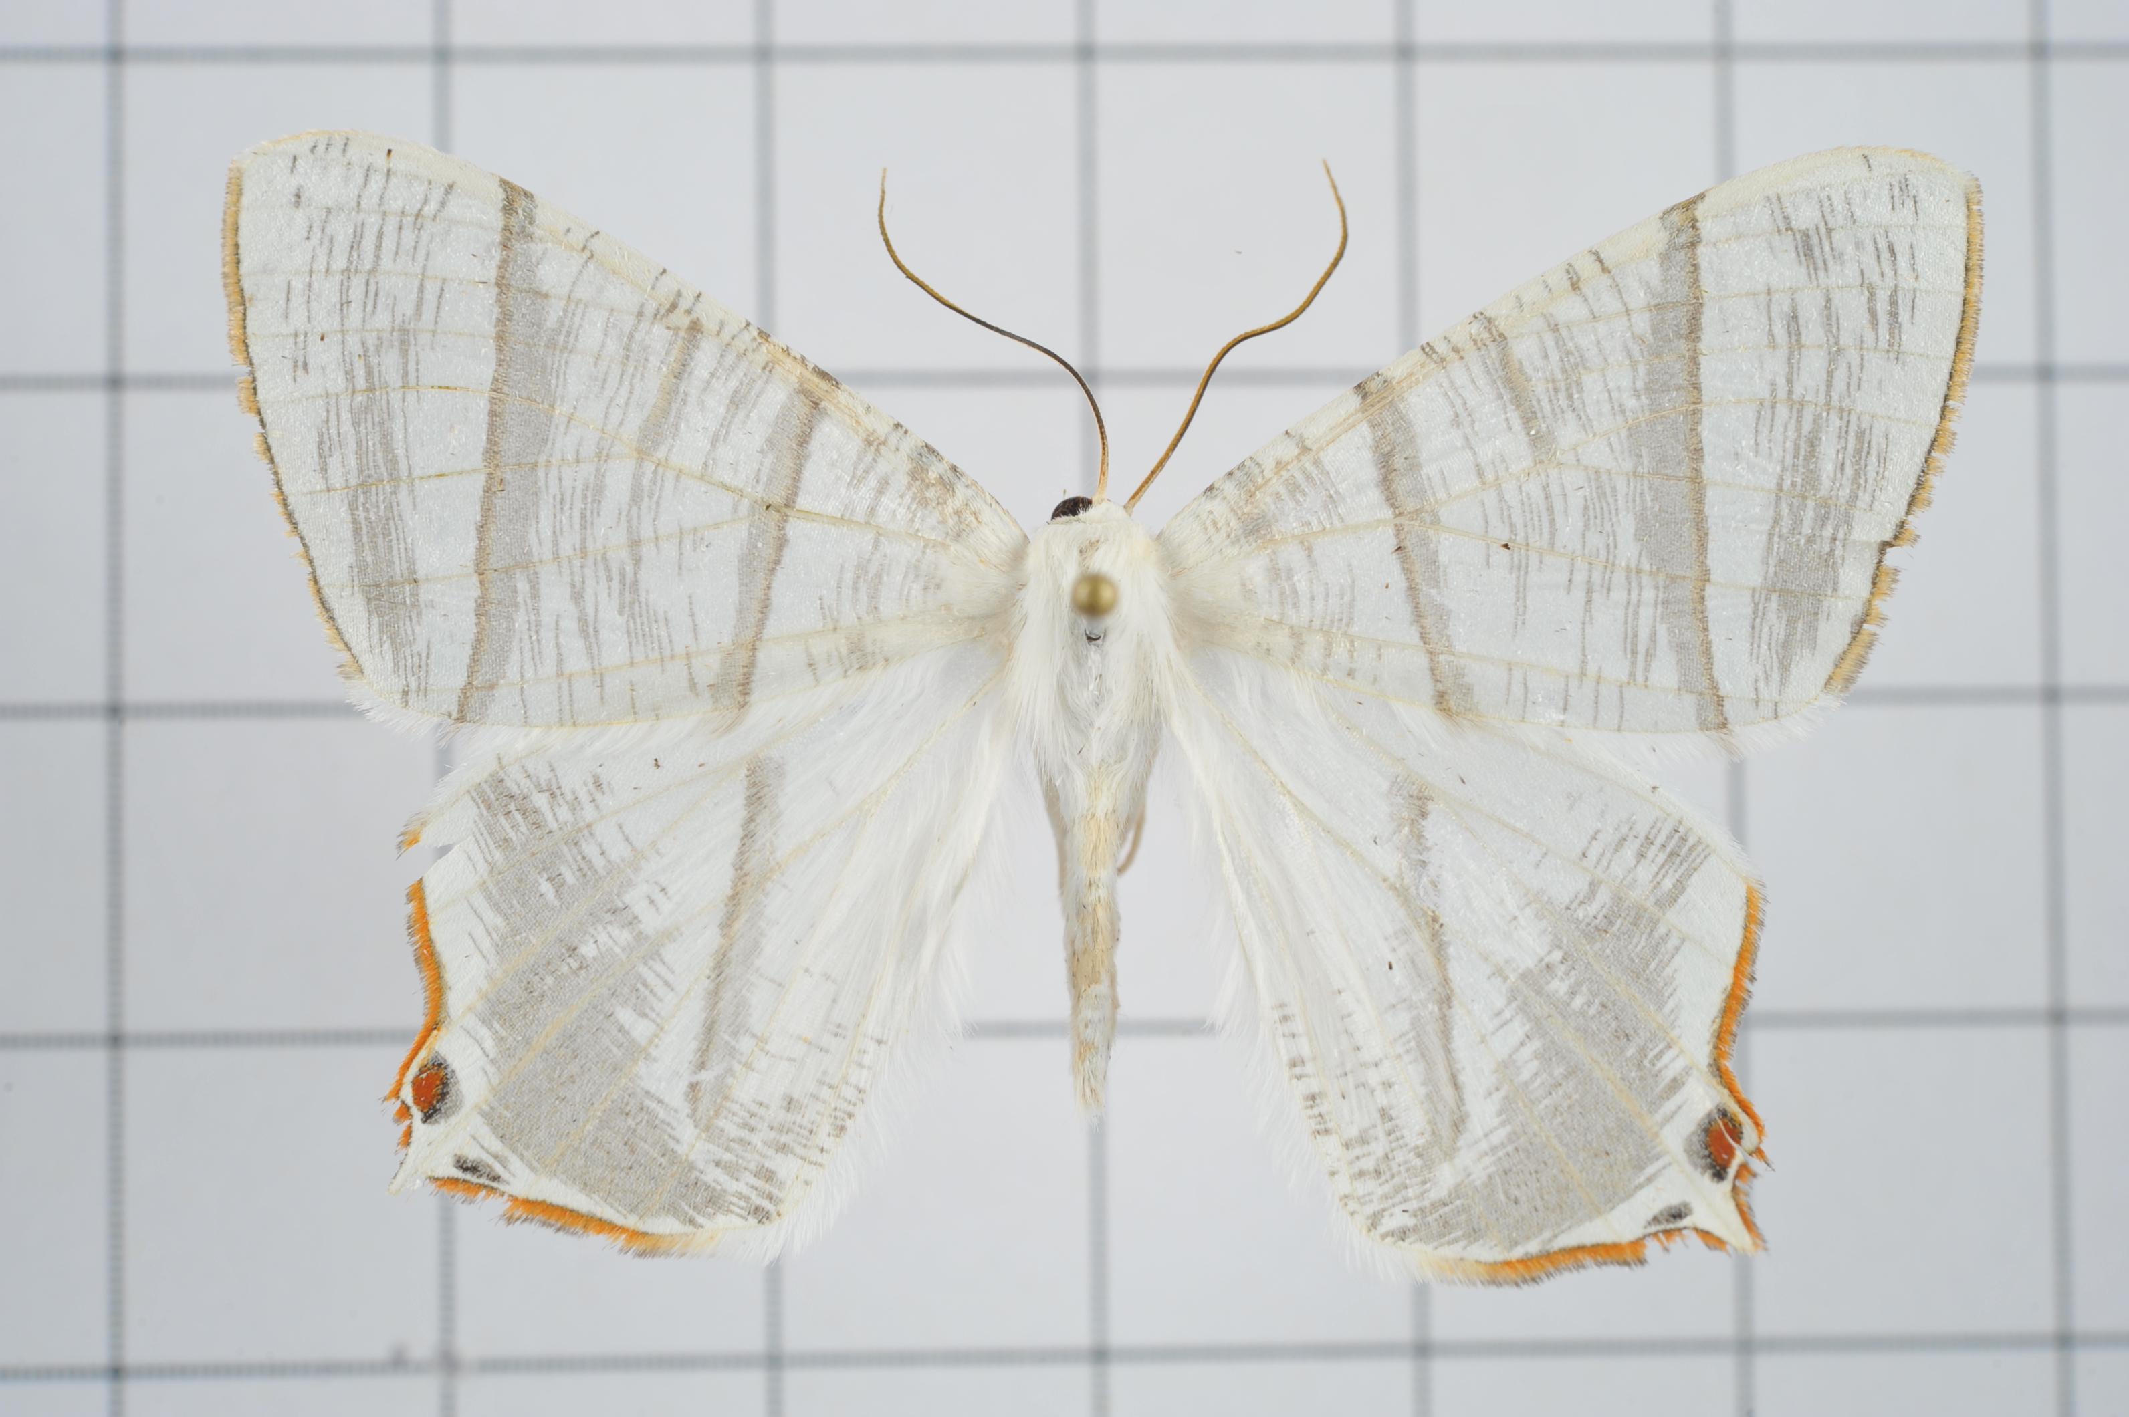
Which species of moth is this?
Ourapteryx similaria horishana
